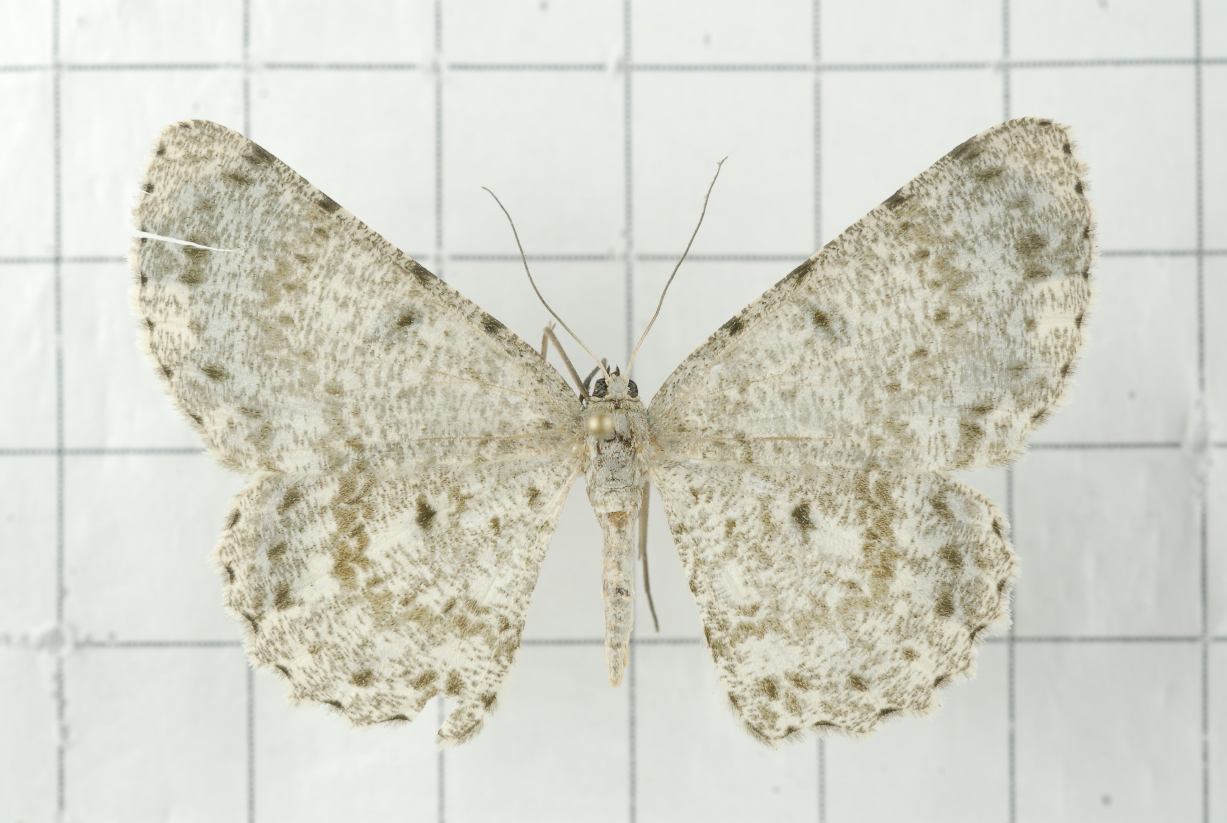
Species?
Catoria sublavaria
